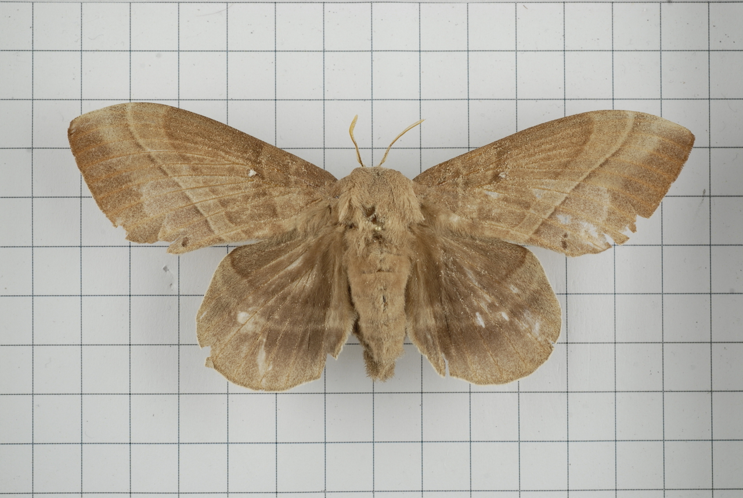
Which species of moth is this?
Lebeda nobilis nobilis
